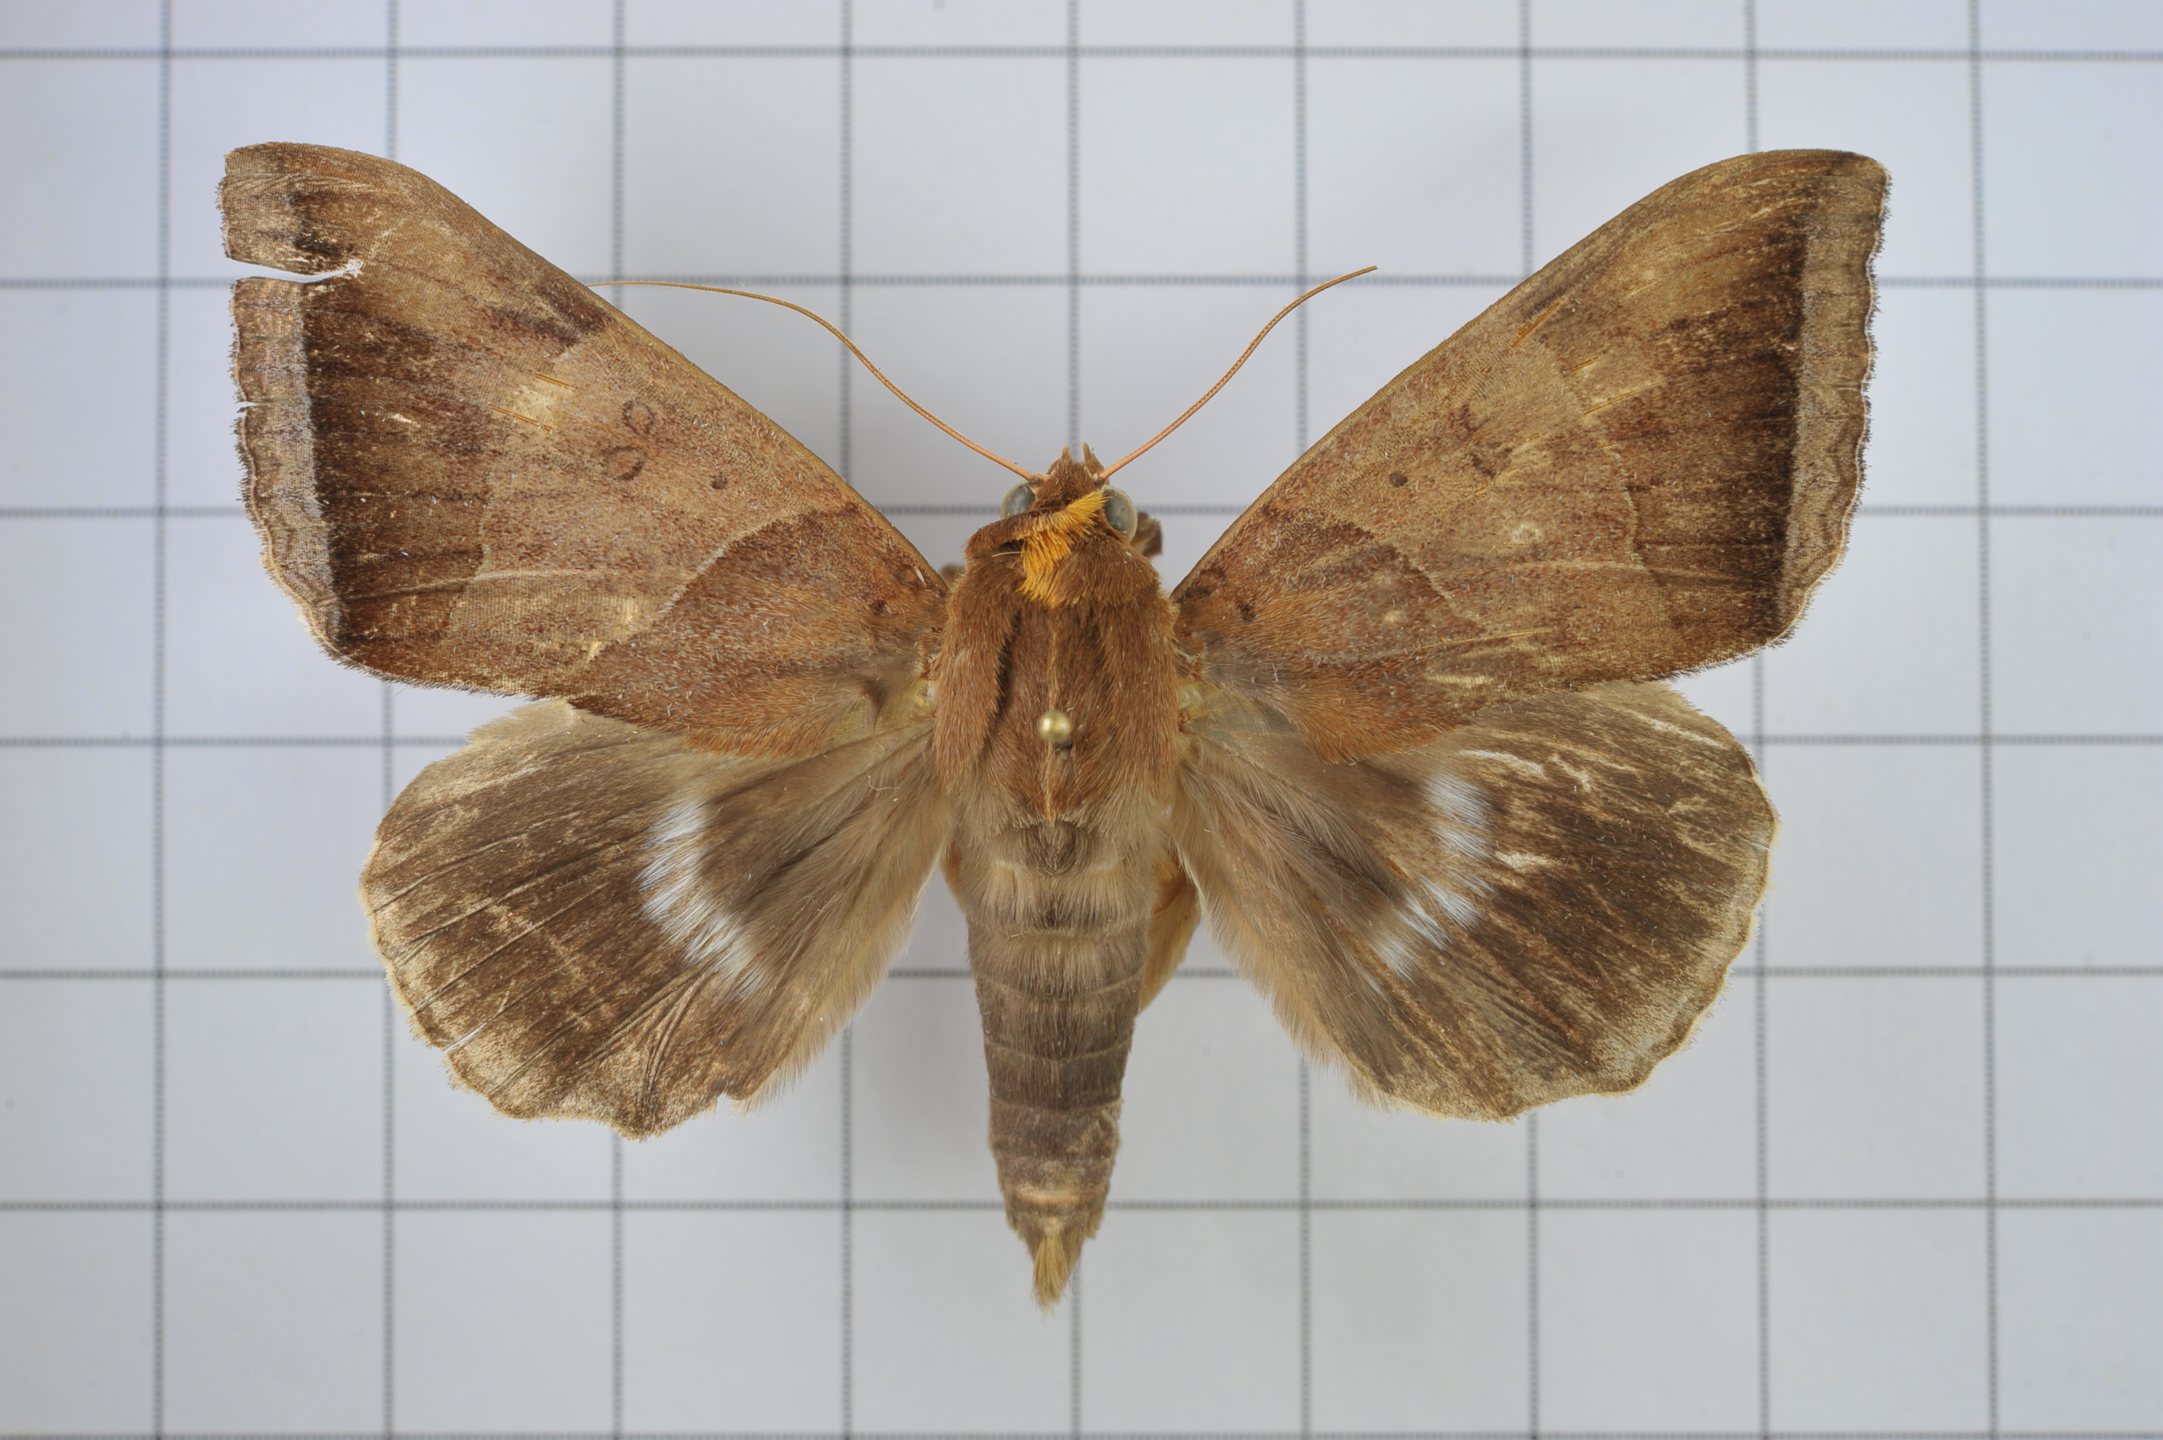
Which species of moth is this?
Artena dotata
